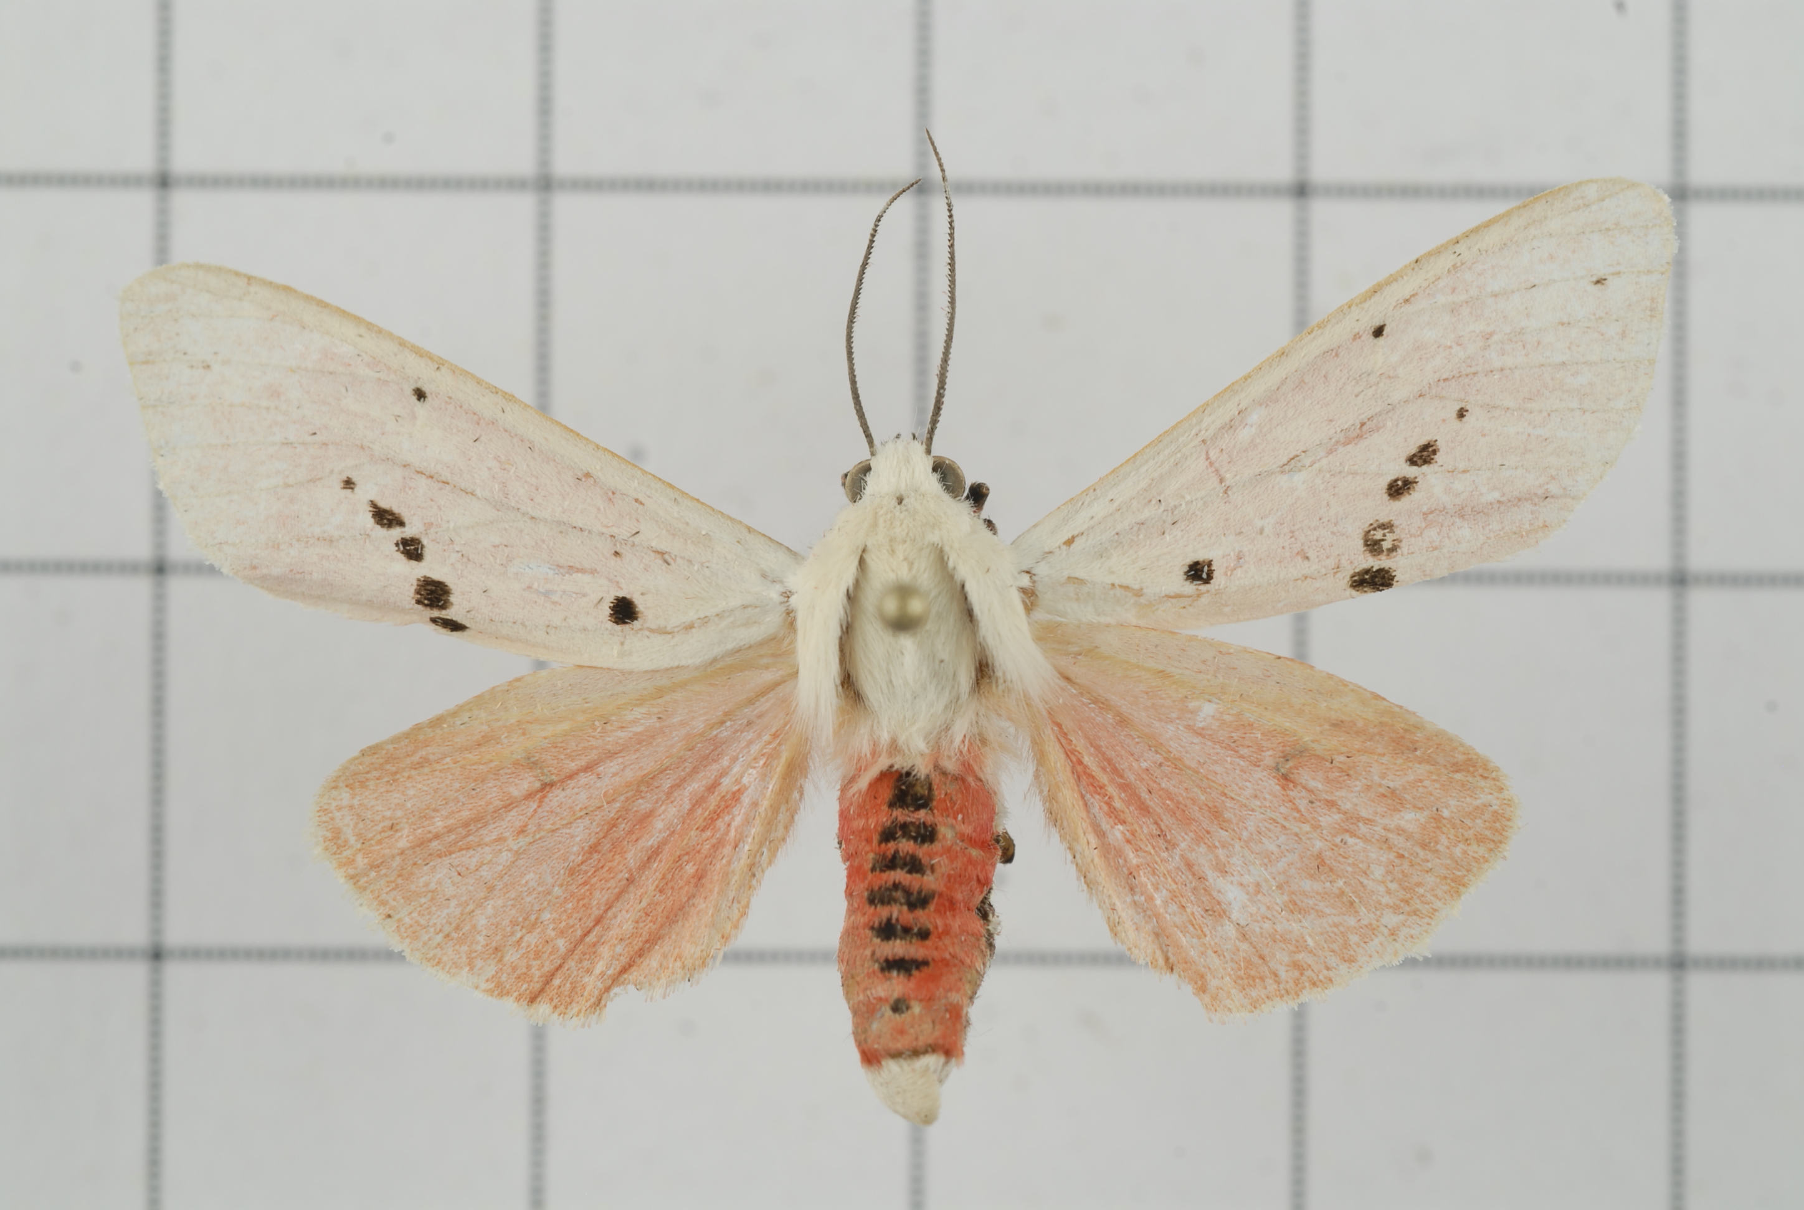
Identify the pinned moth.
Spilarctia subcarnea
